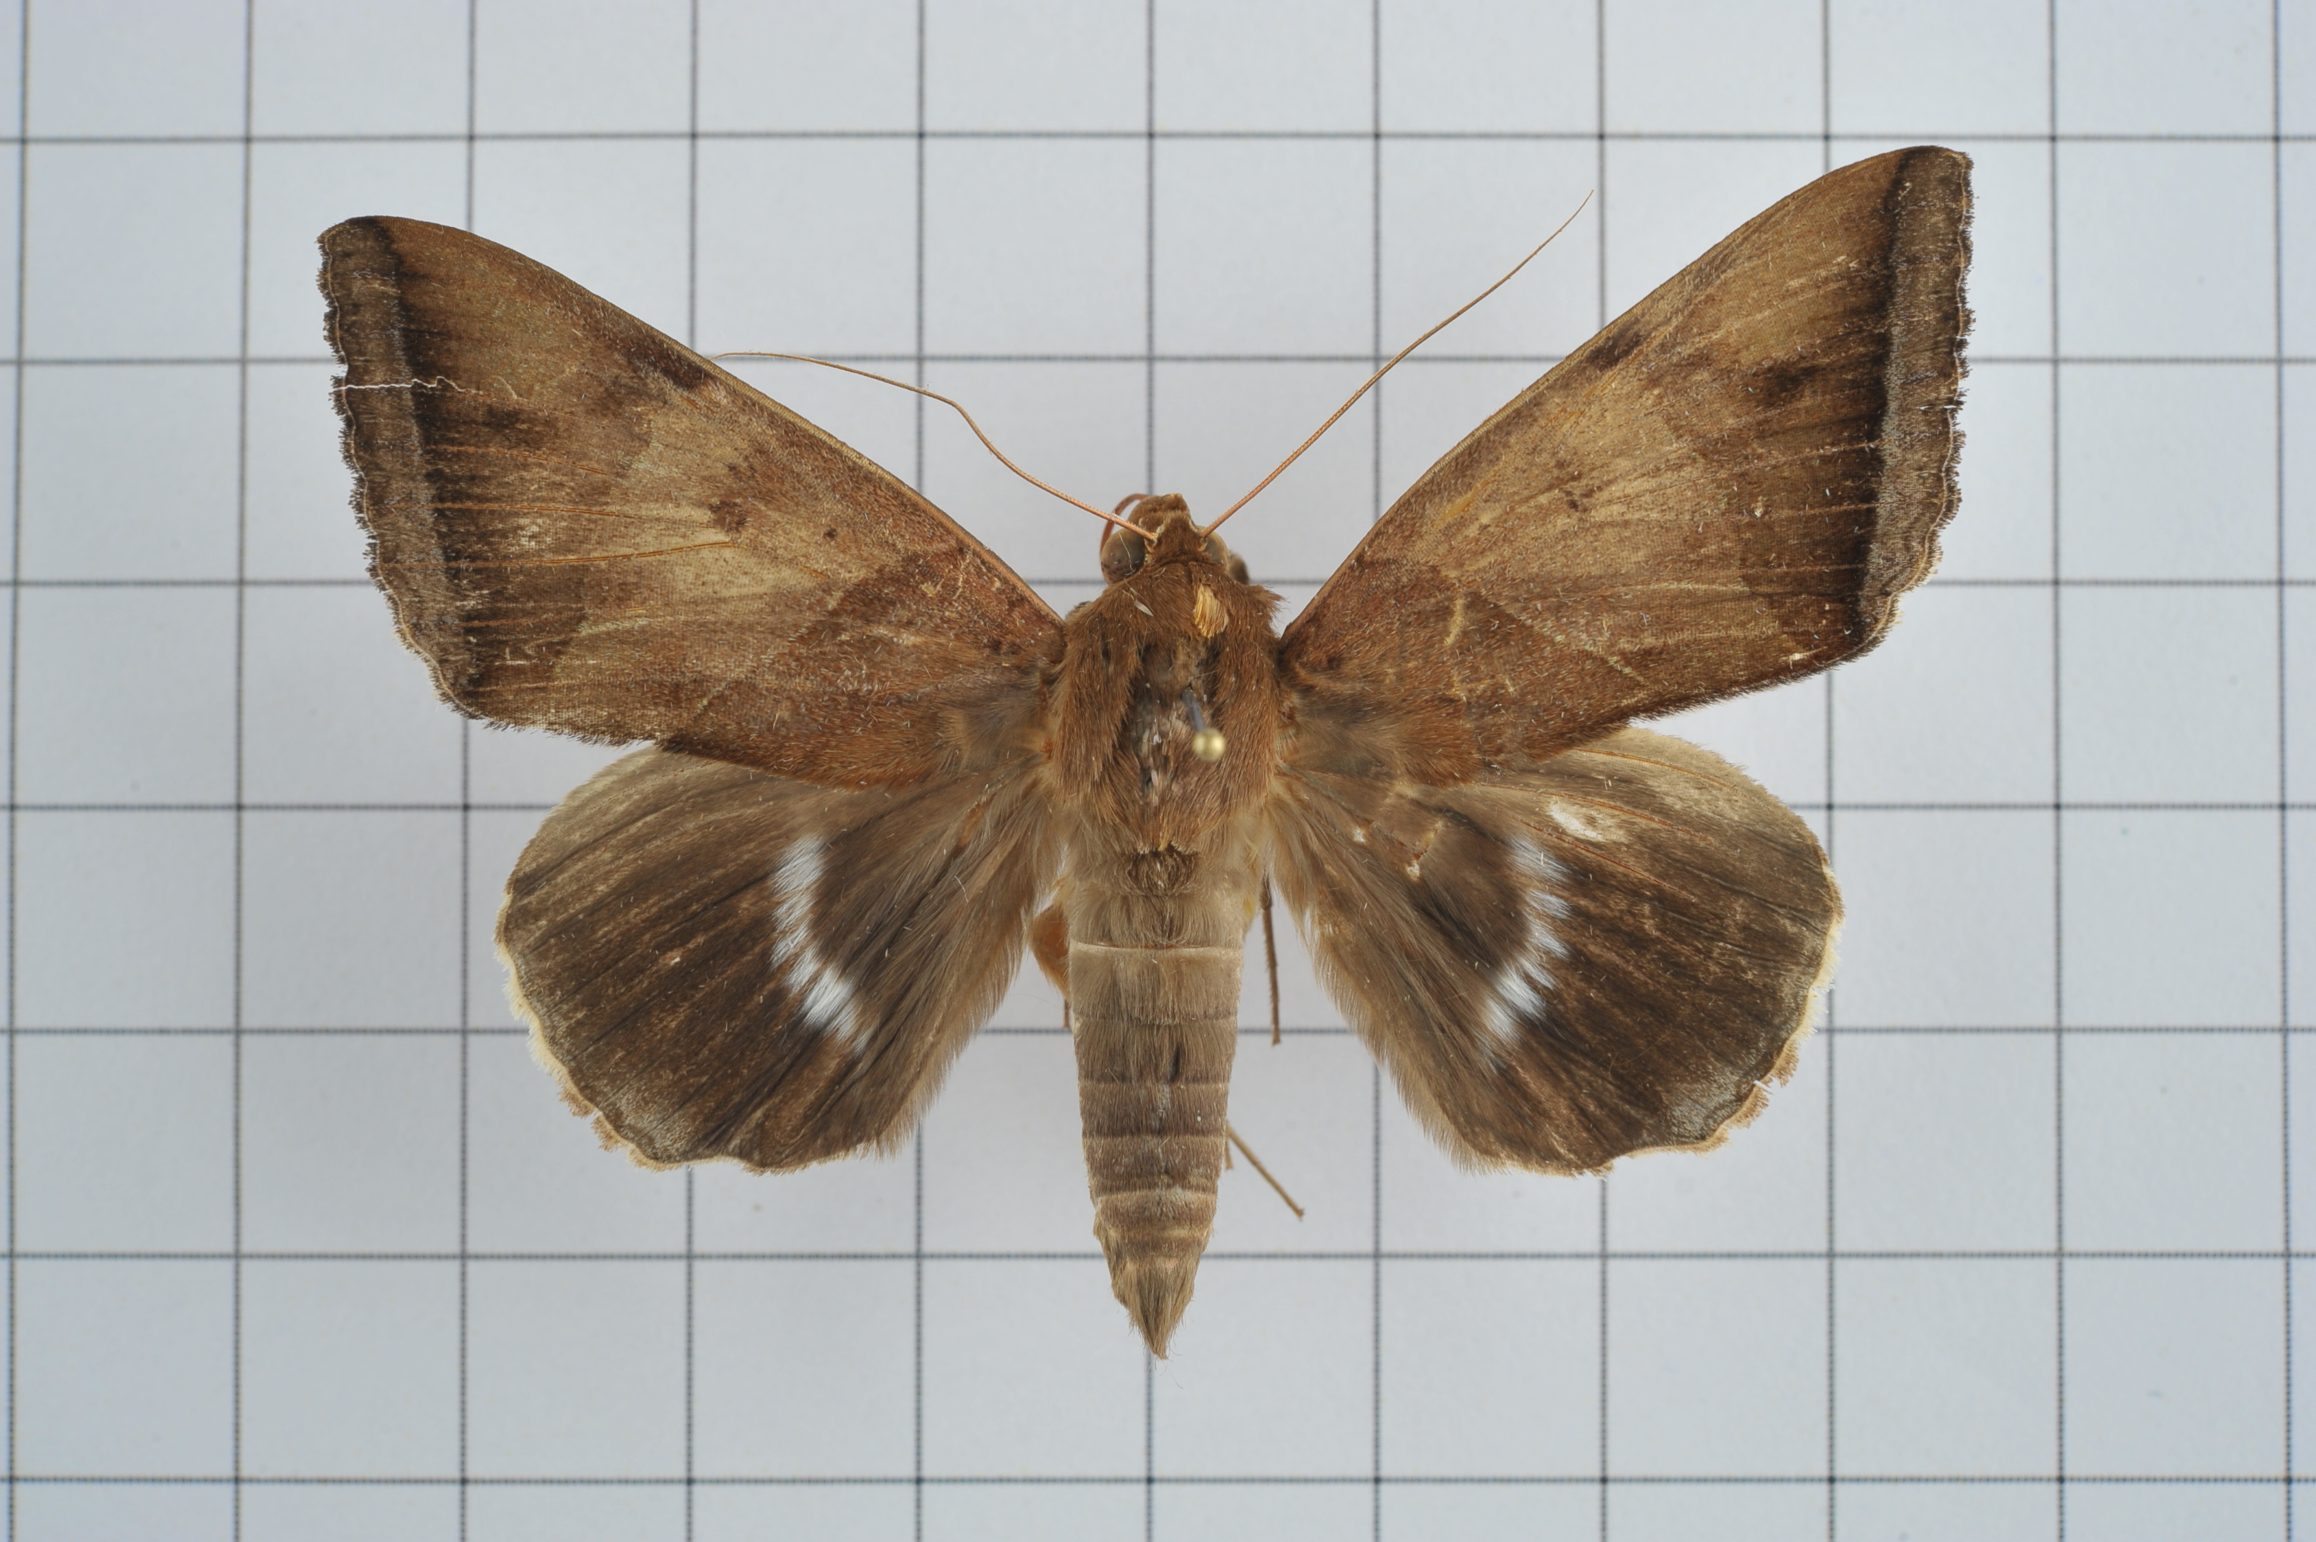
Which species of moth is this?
Artena dotata
